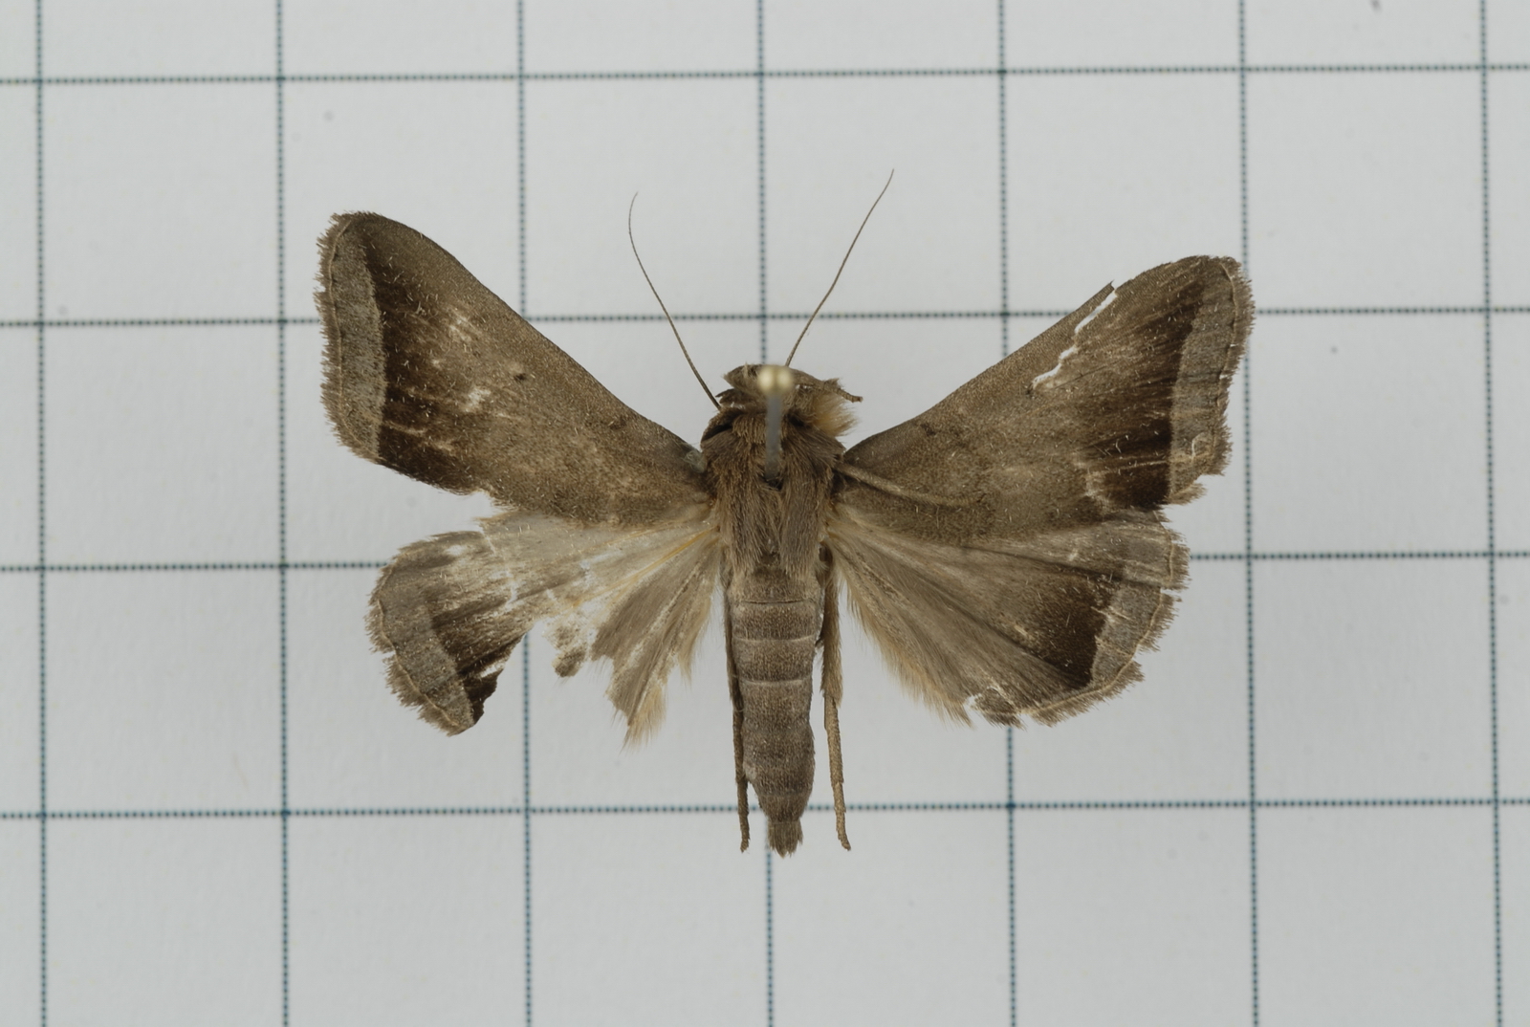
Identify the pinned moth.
Simplicia bimarginata
